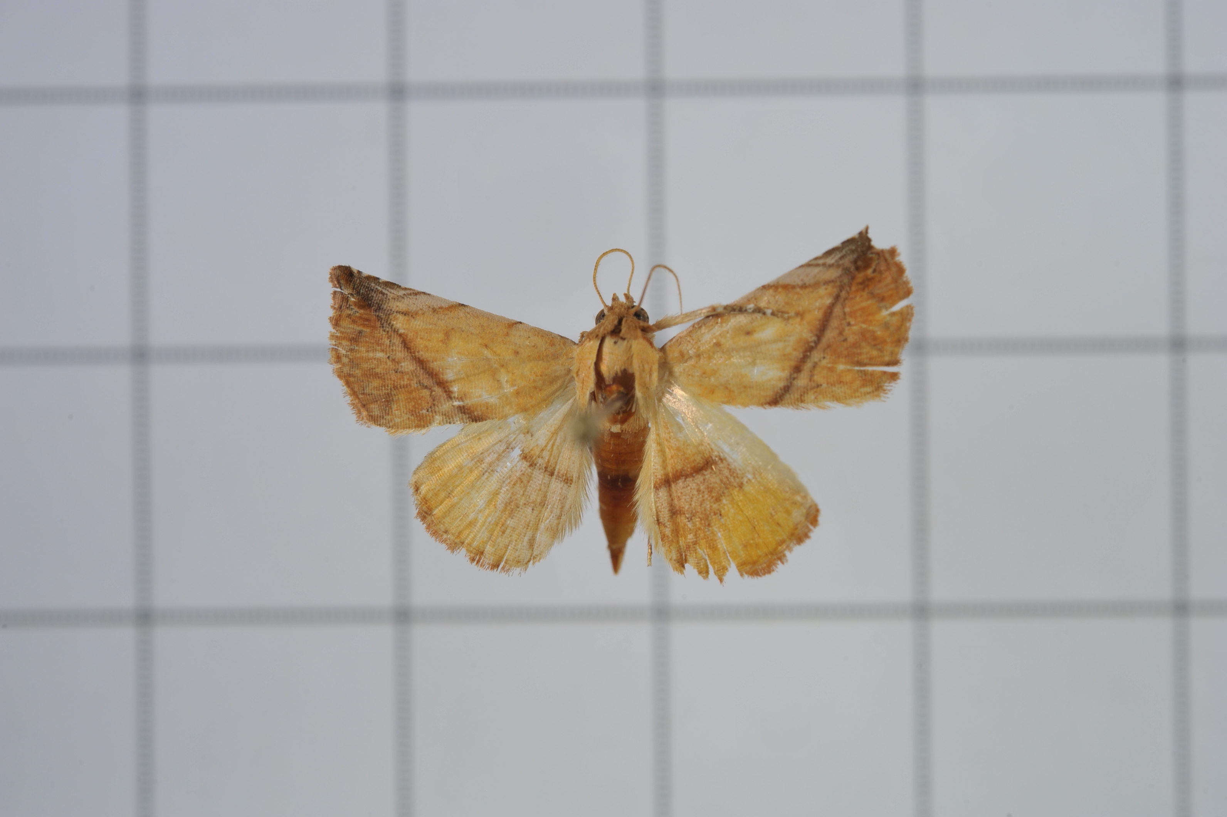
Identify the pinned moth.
Eublemma quadrapex
